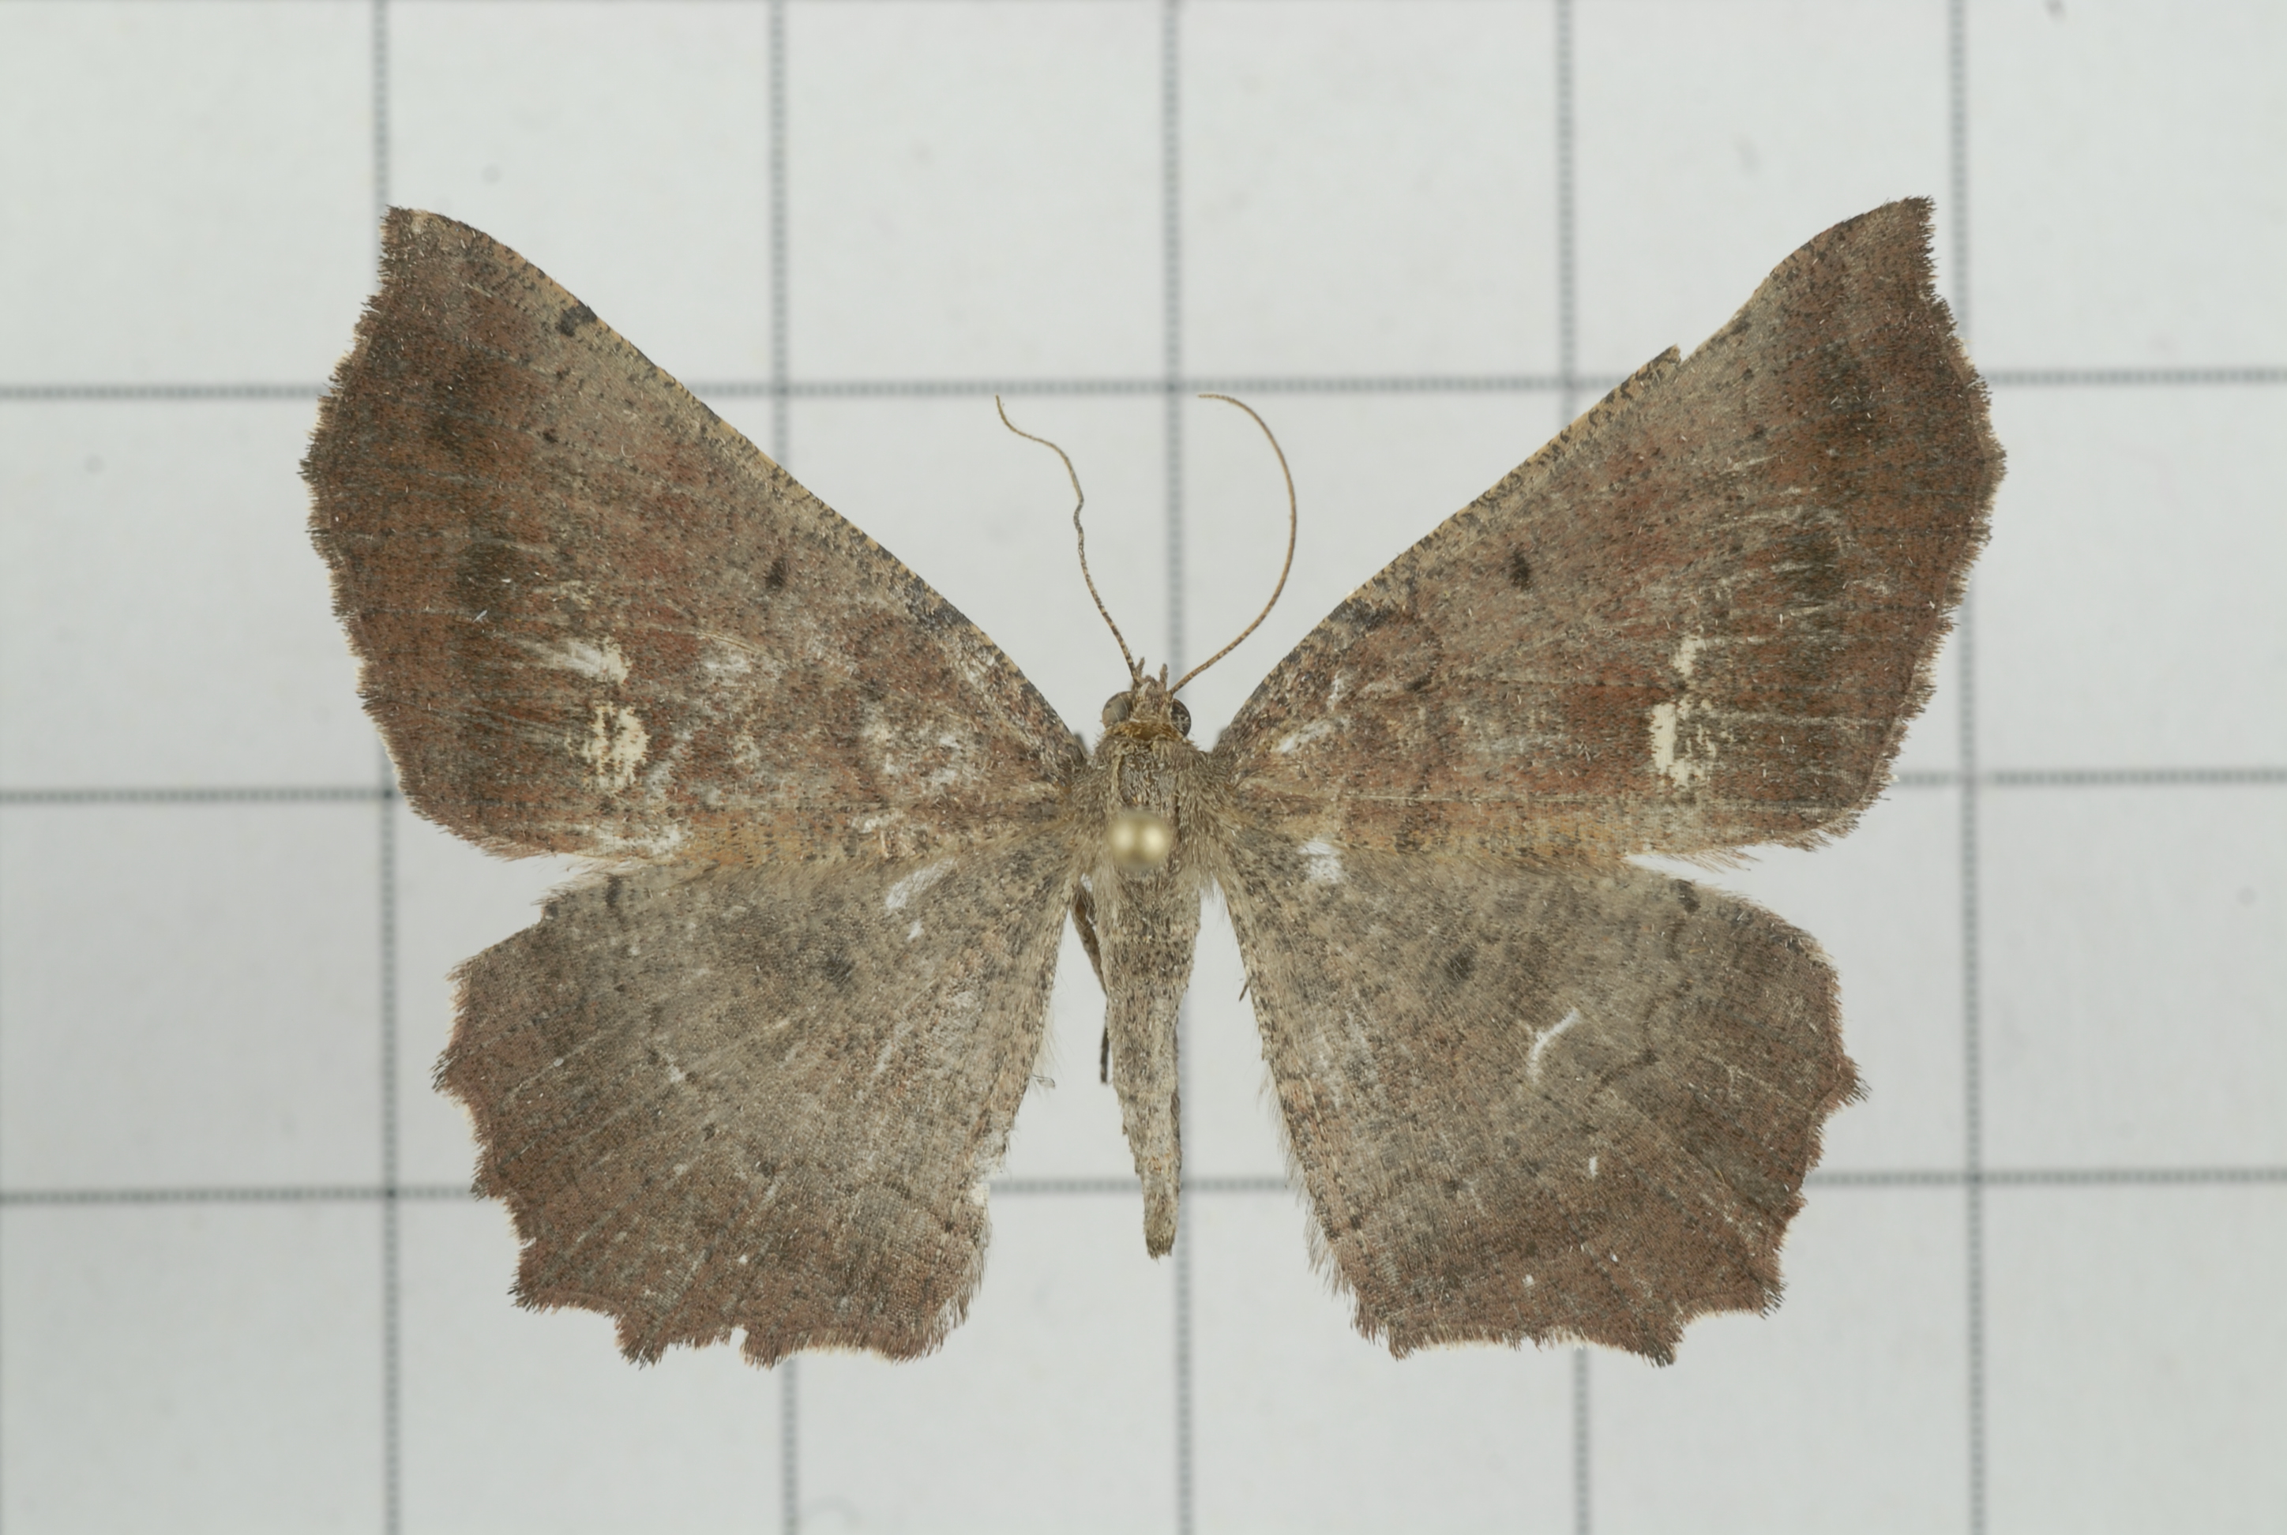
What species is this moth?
Xerodes contiguaria
